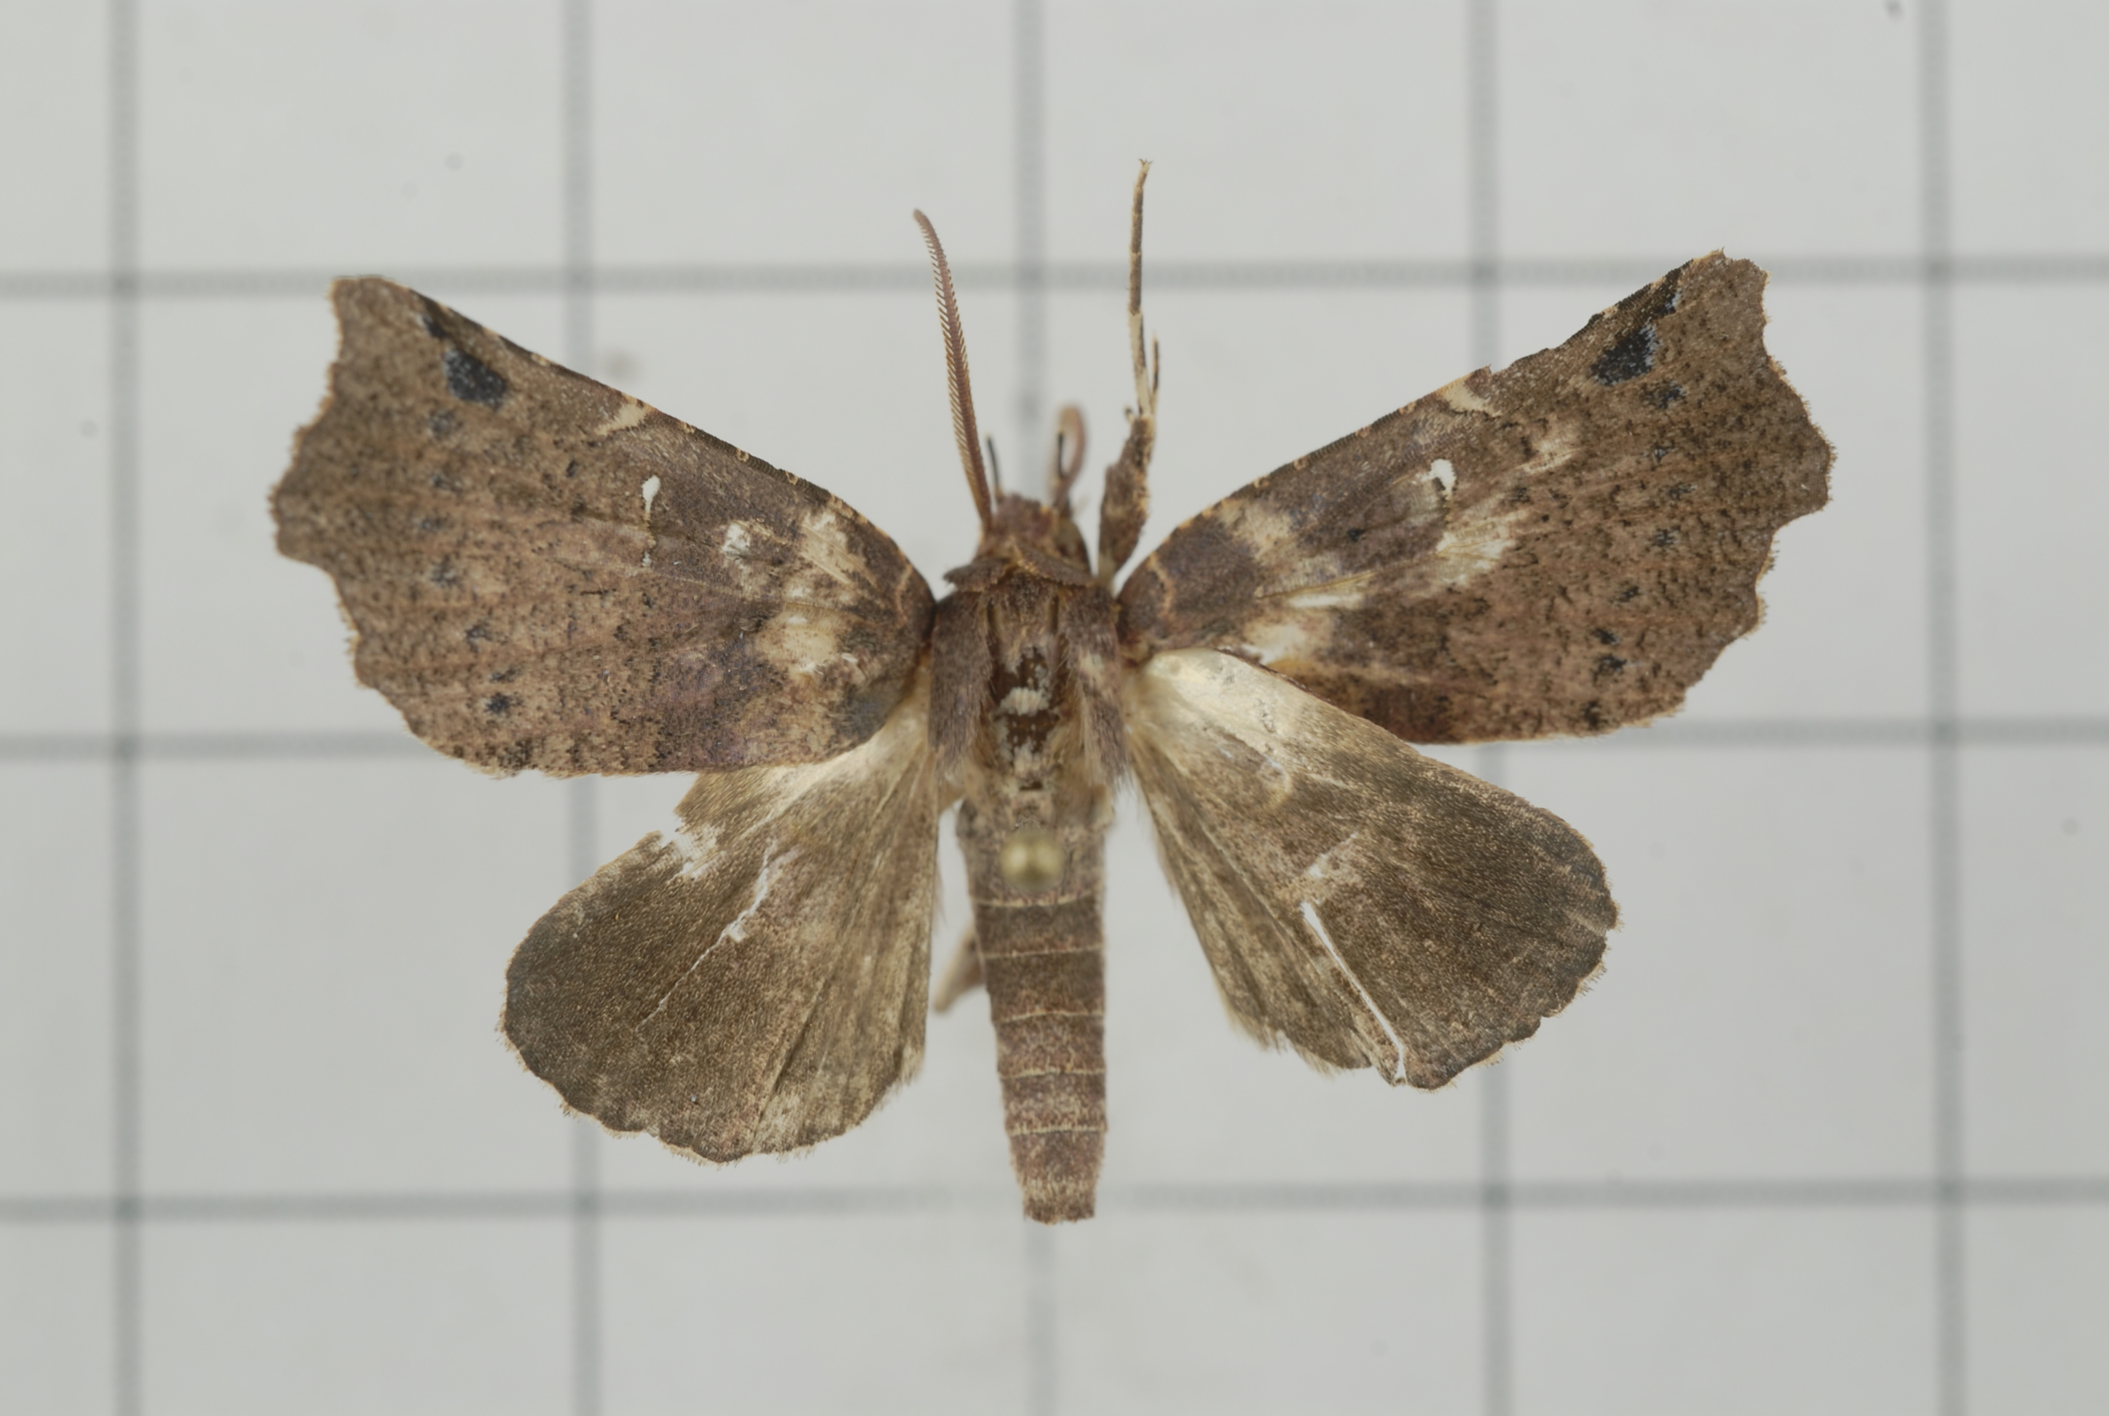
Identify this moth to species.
Falana sordida
